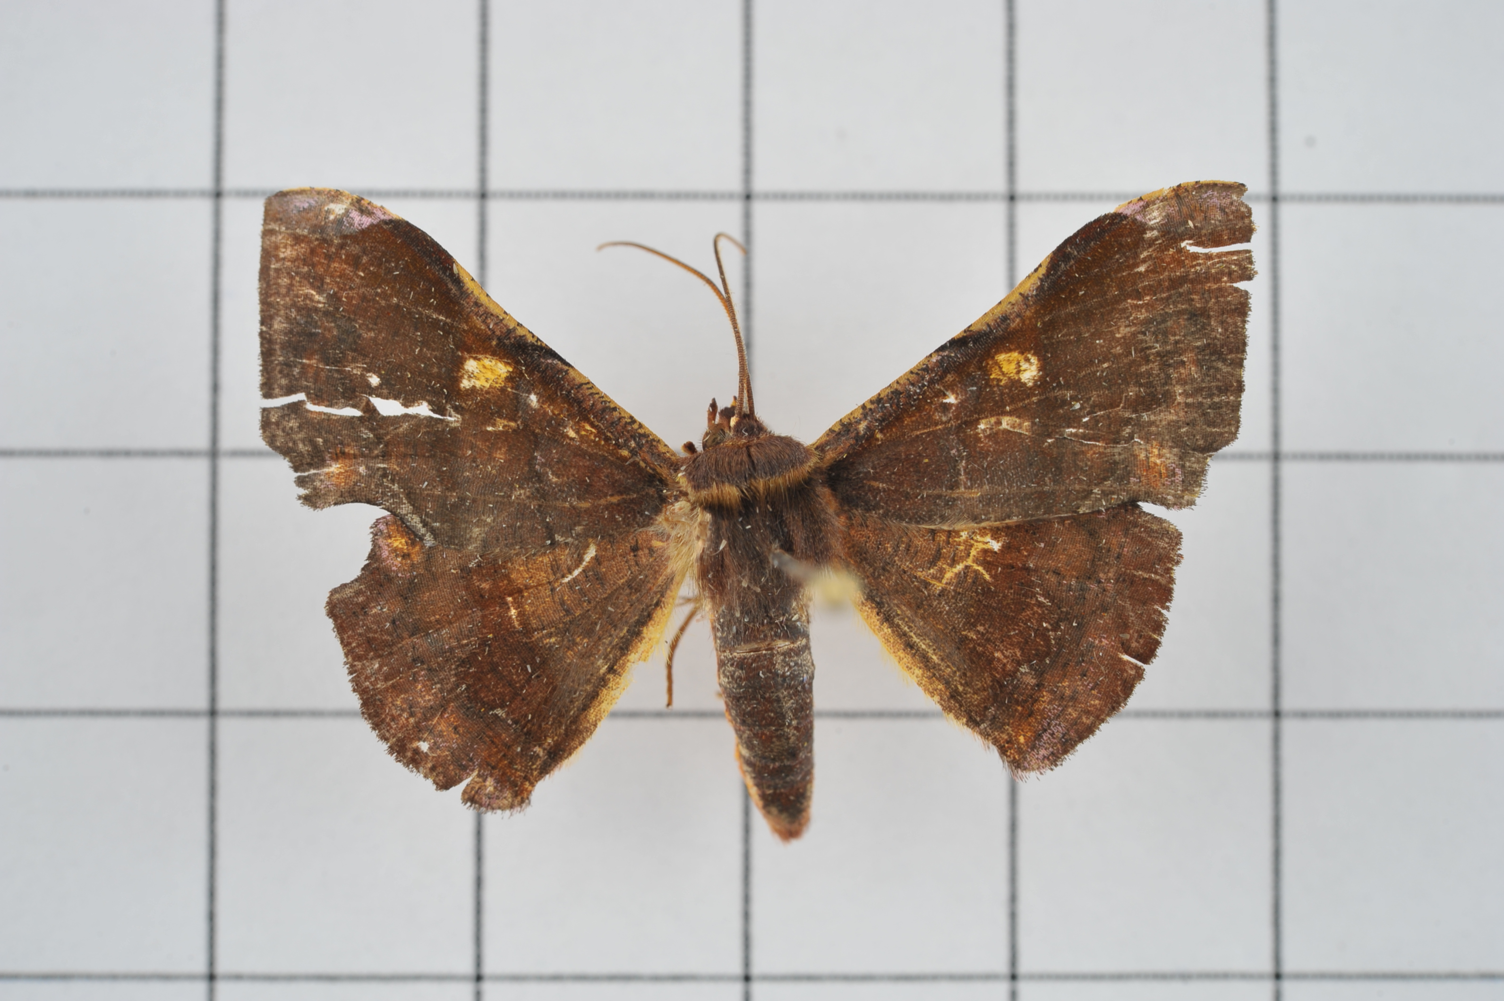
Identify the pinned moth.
Fascellina chromataria
